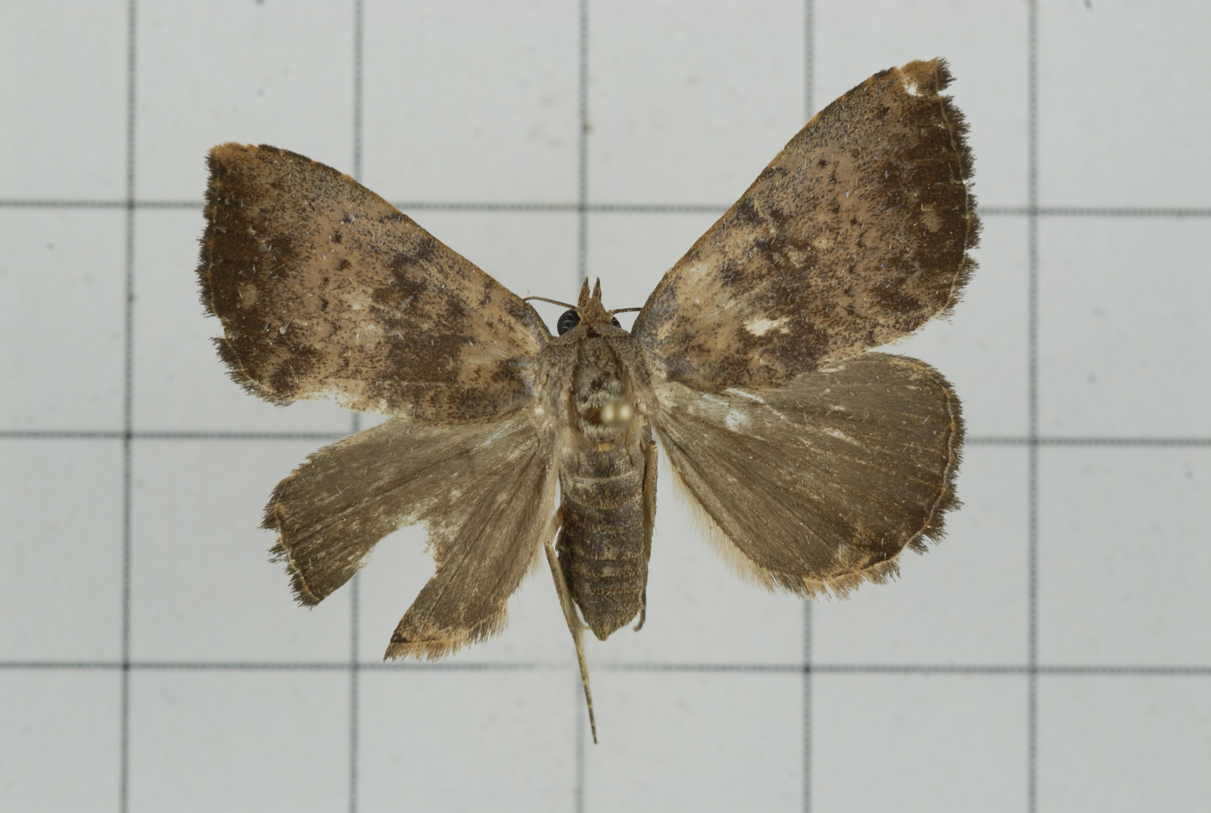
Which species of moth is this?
Scedopla umbrosa
